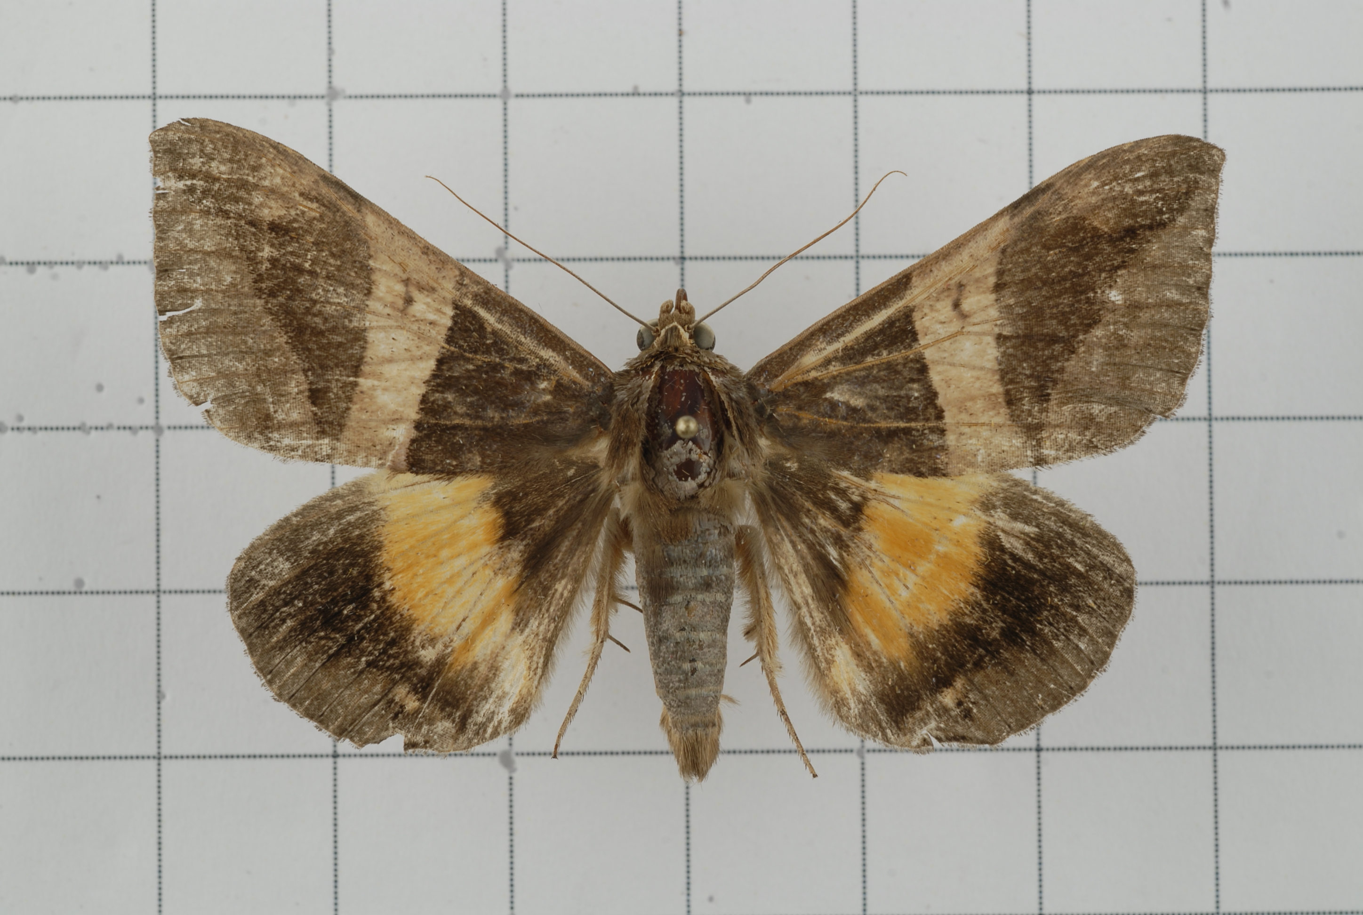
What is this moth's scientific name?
Bastilla fulvotaenia
